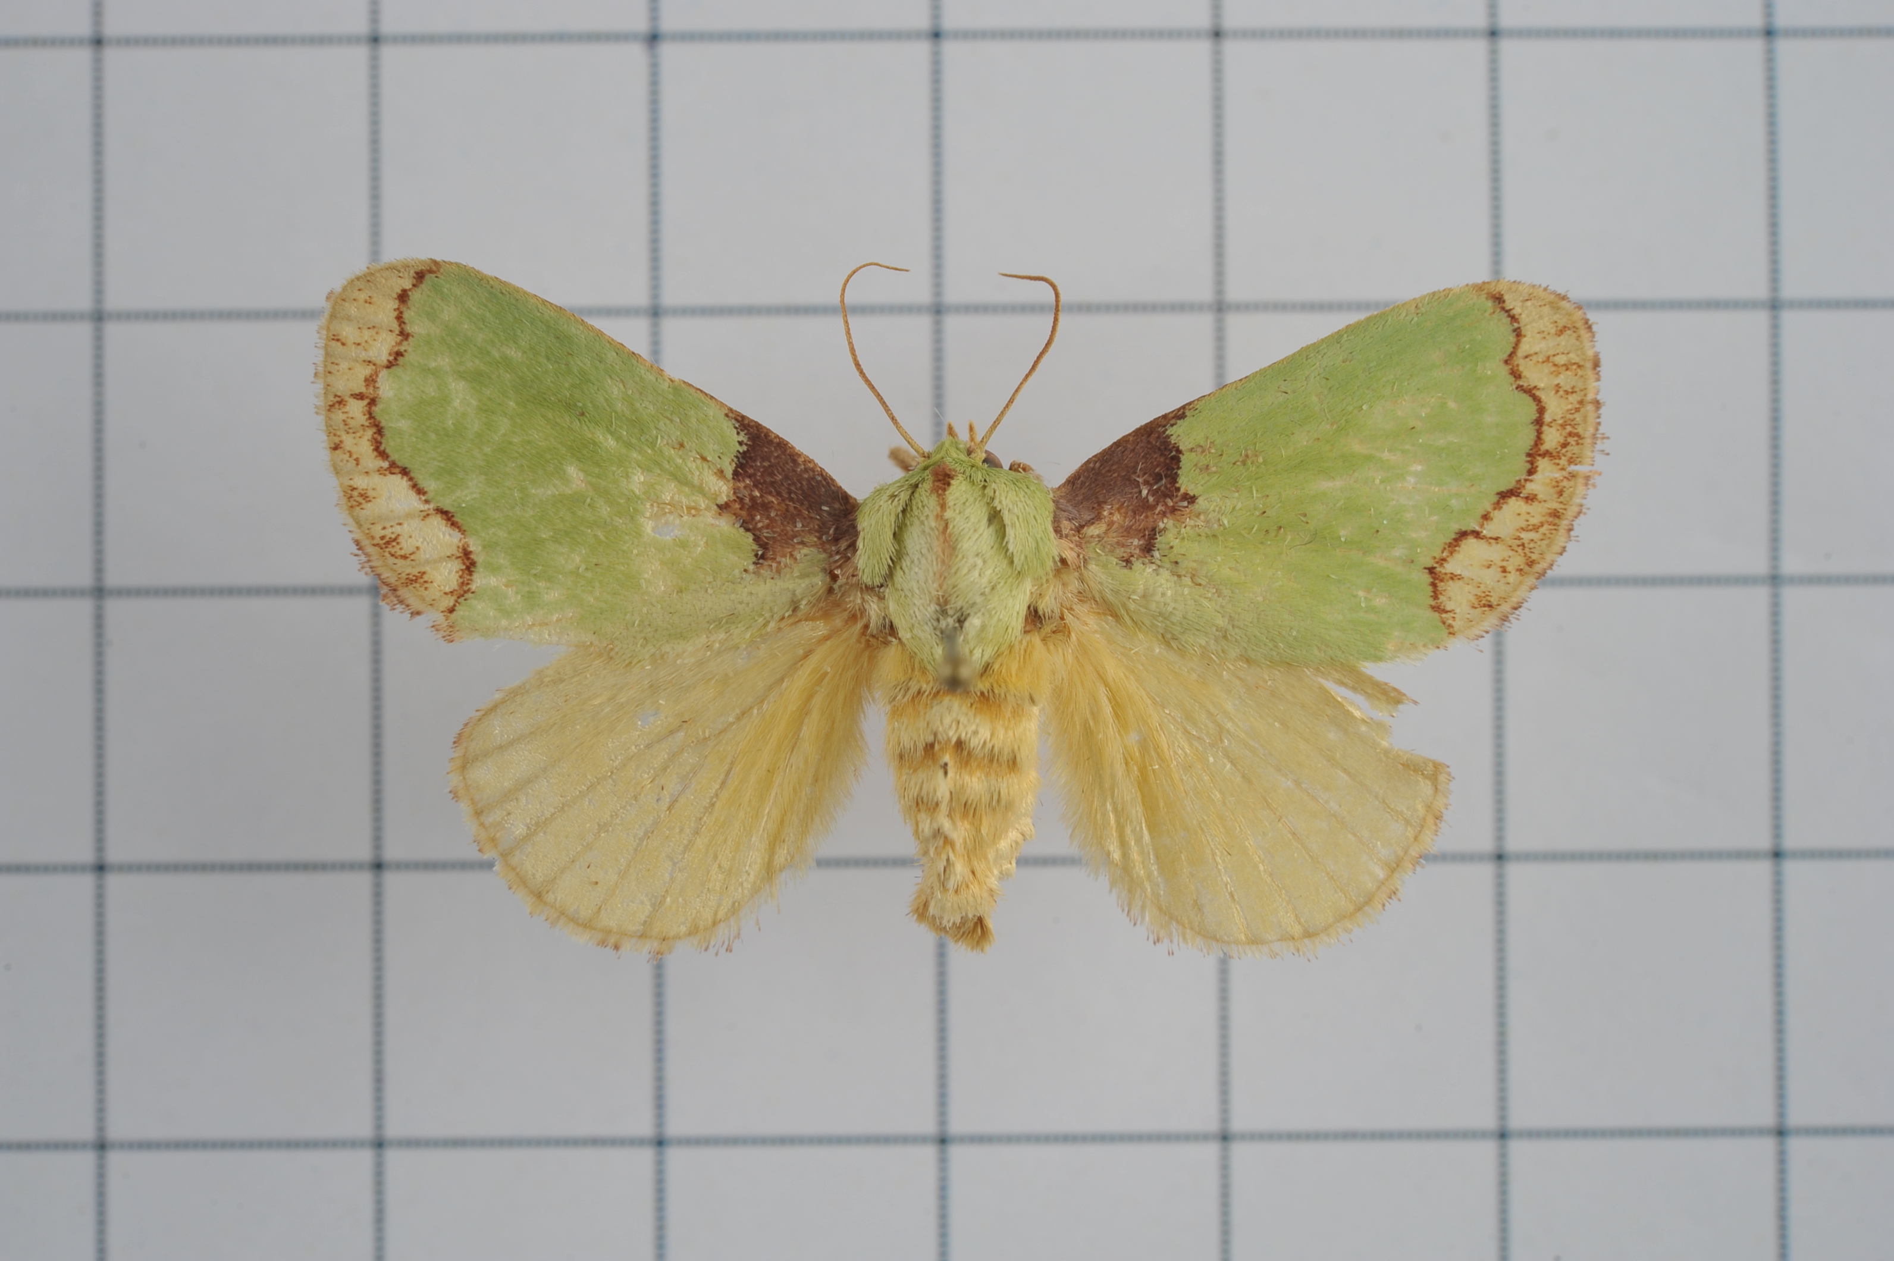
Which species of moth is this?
Parasa consocia
